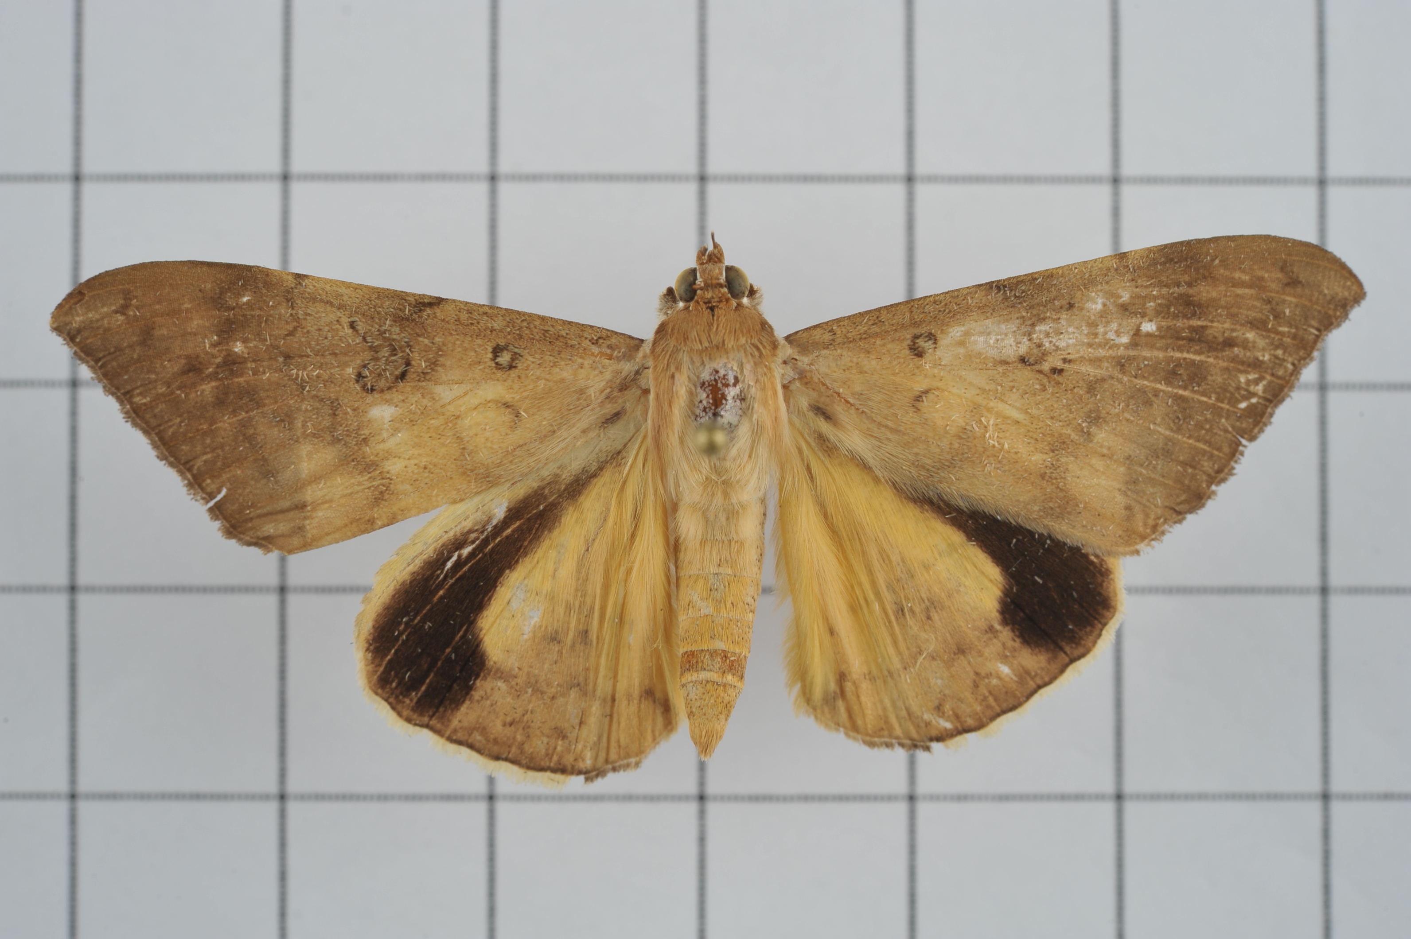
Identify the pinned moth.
Oxyodes scrobiculata
